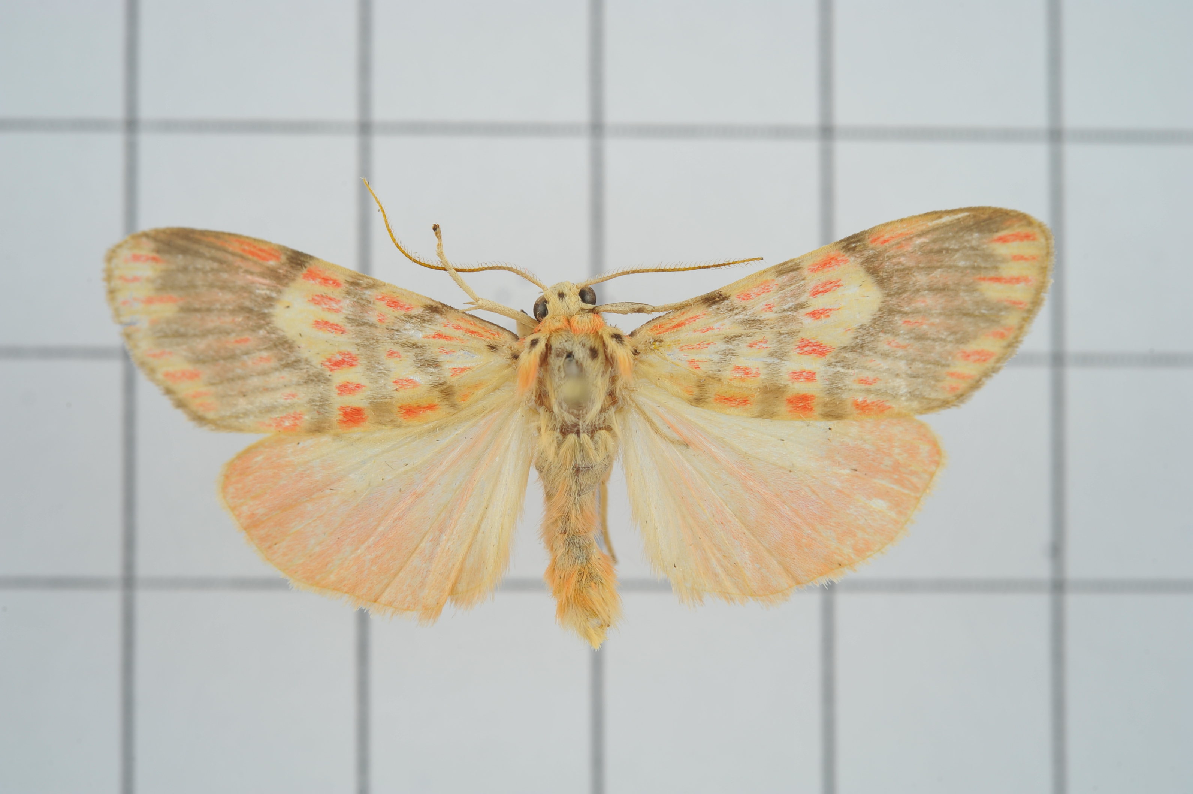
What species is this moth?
Barsine fuscozonata
